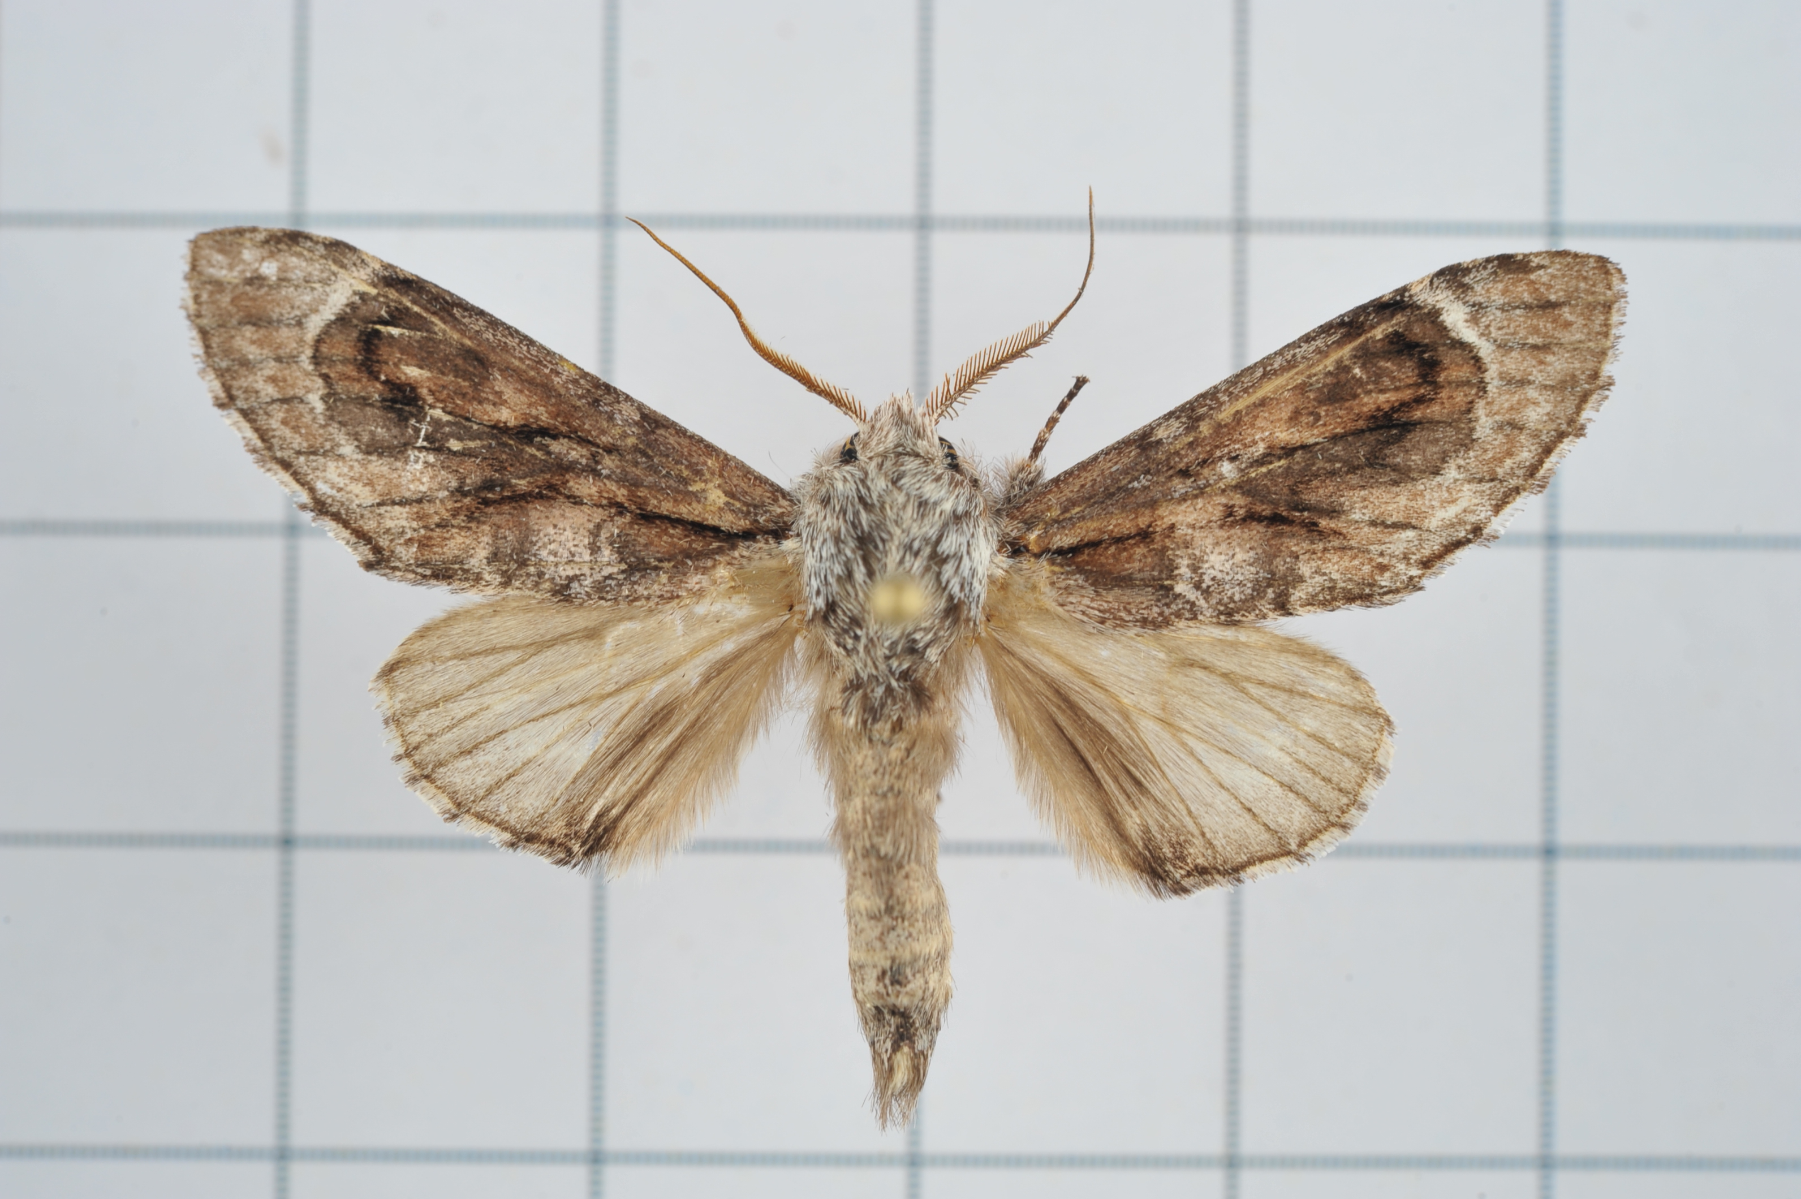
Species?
Fentonia baibarana
